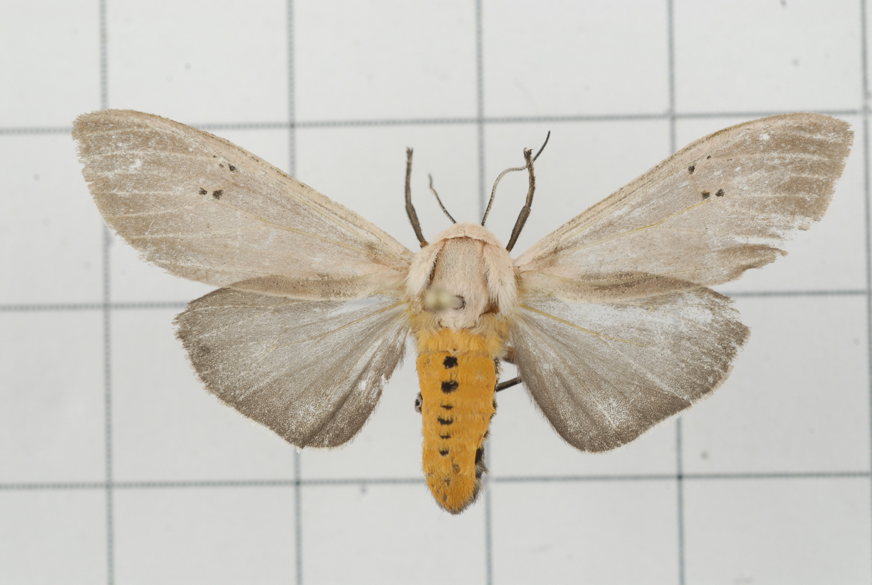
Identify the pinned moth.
Creatonotos transiens koni
